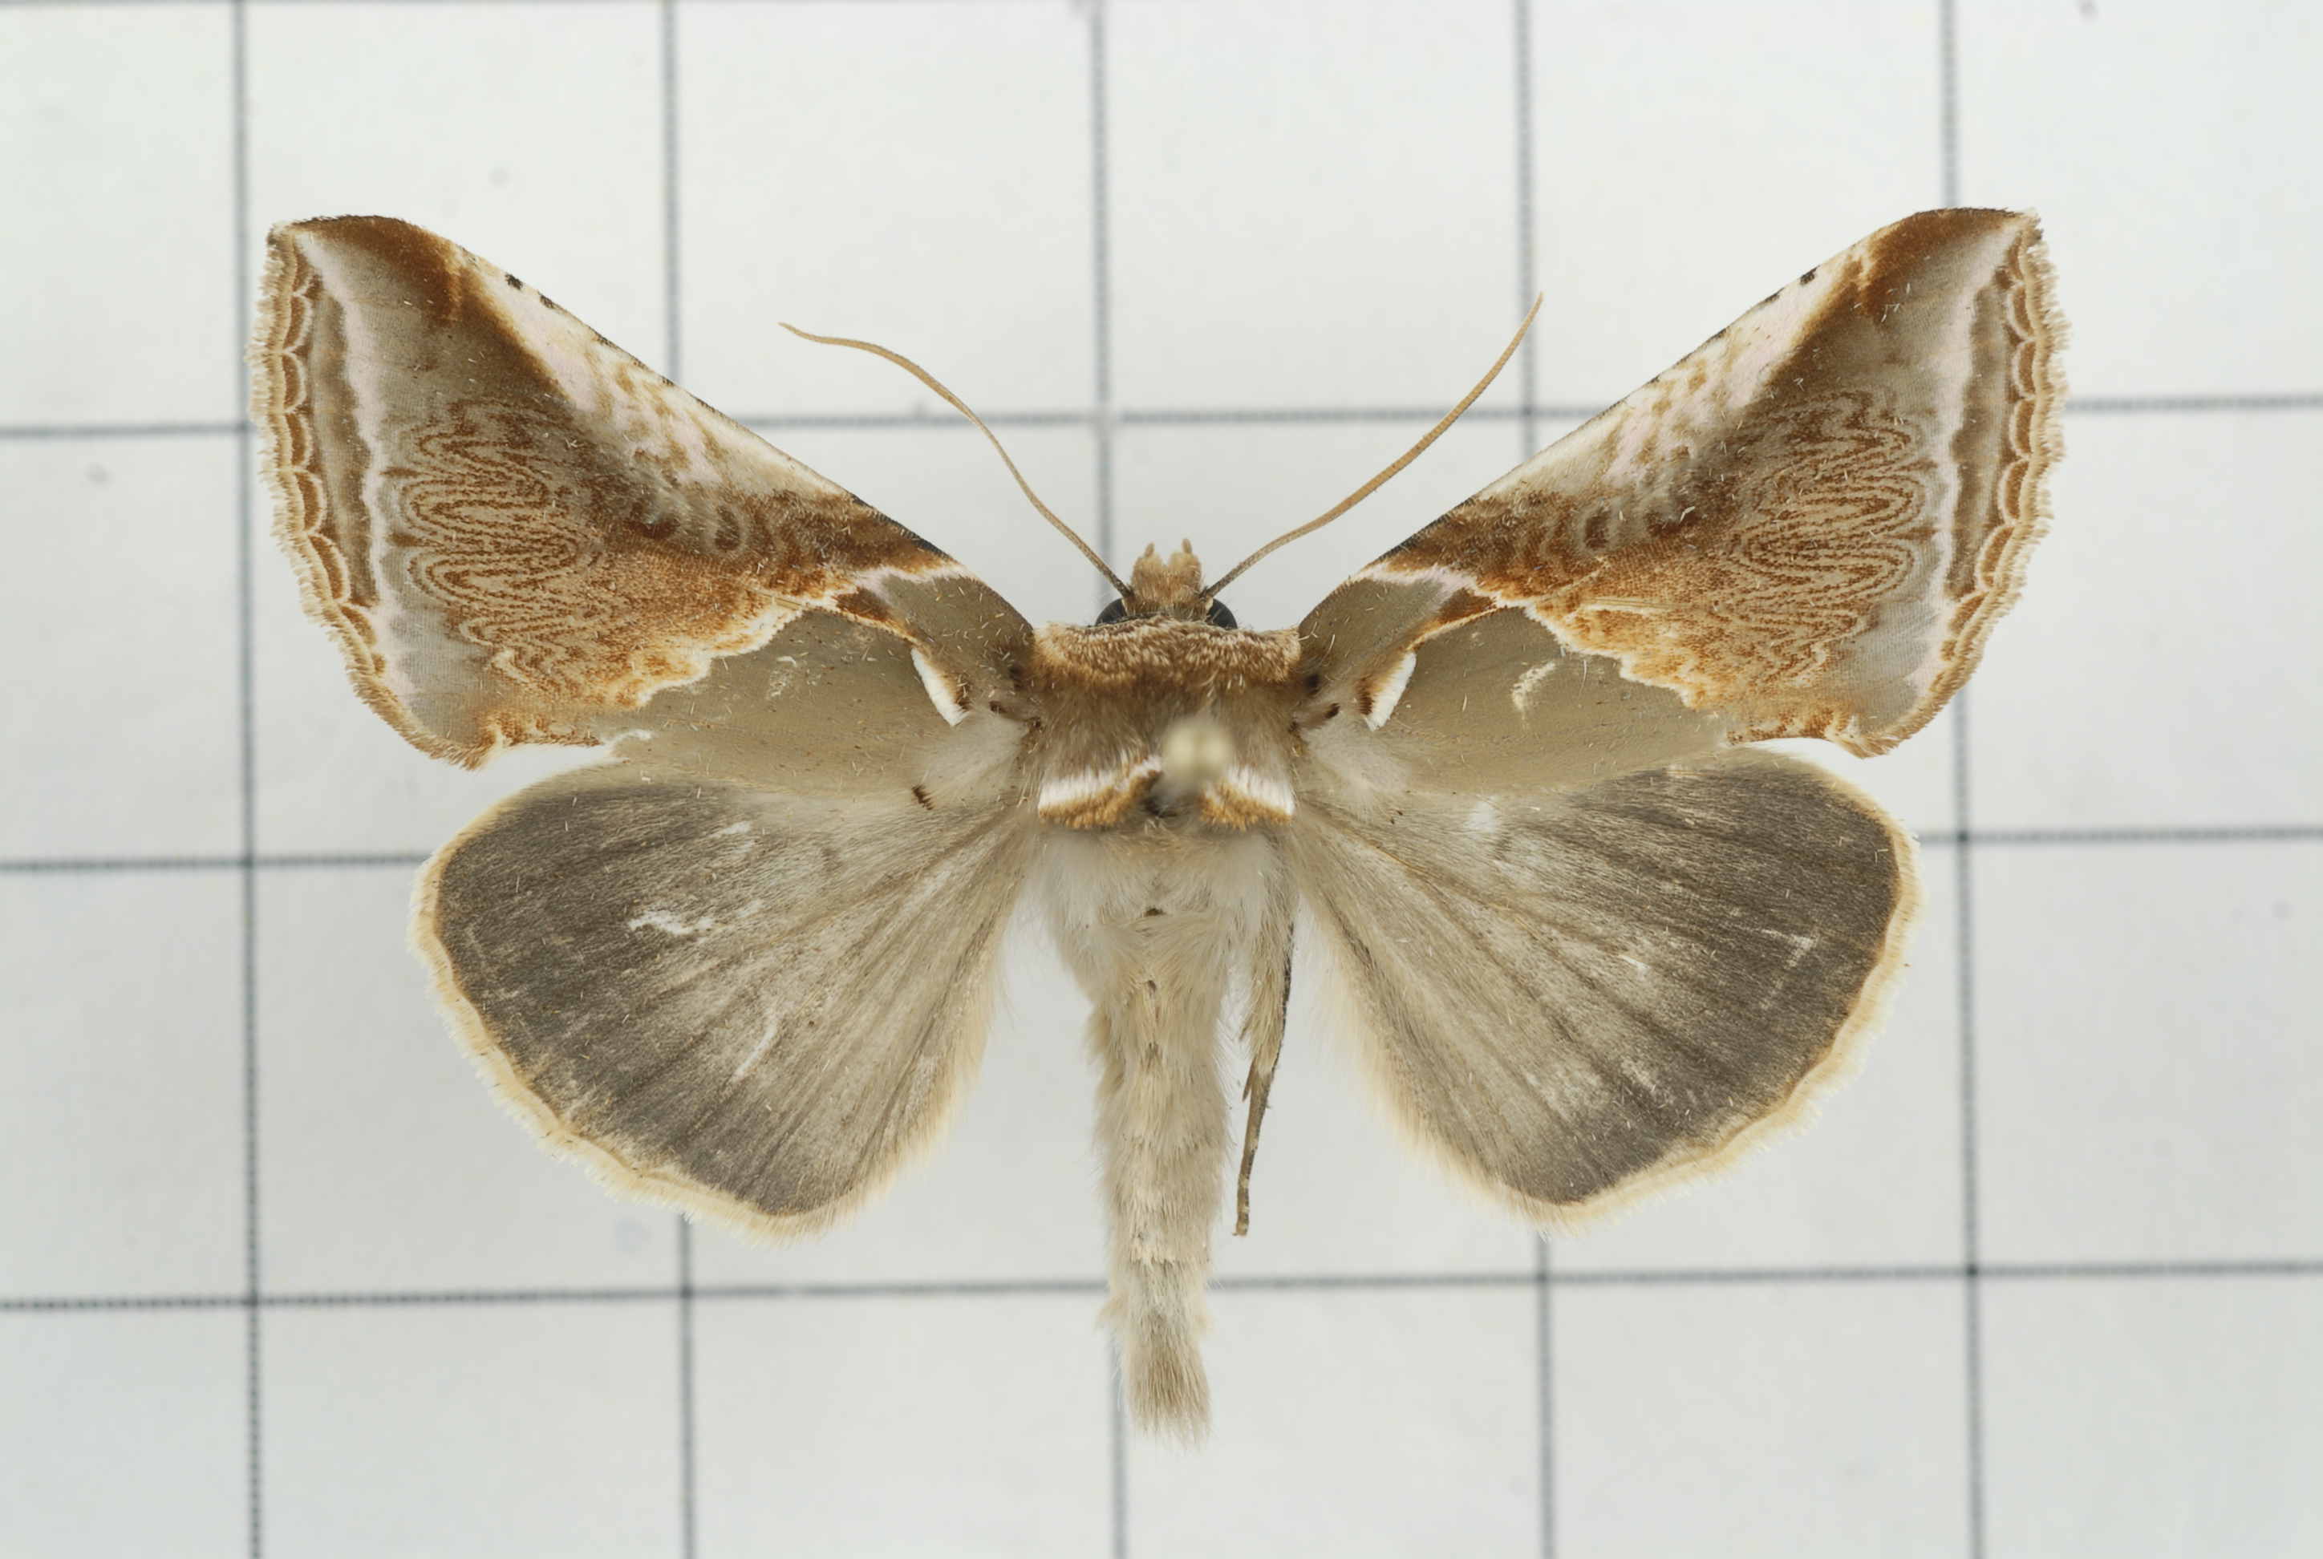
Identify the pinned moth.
Habrosyne indica formosana
